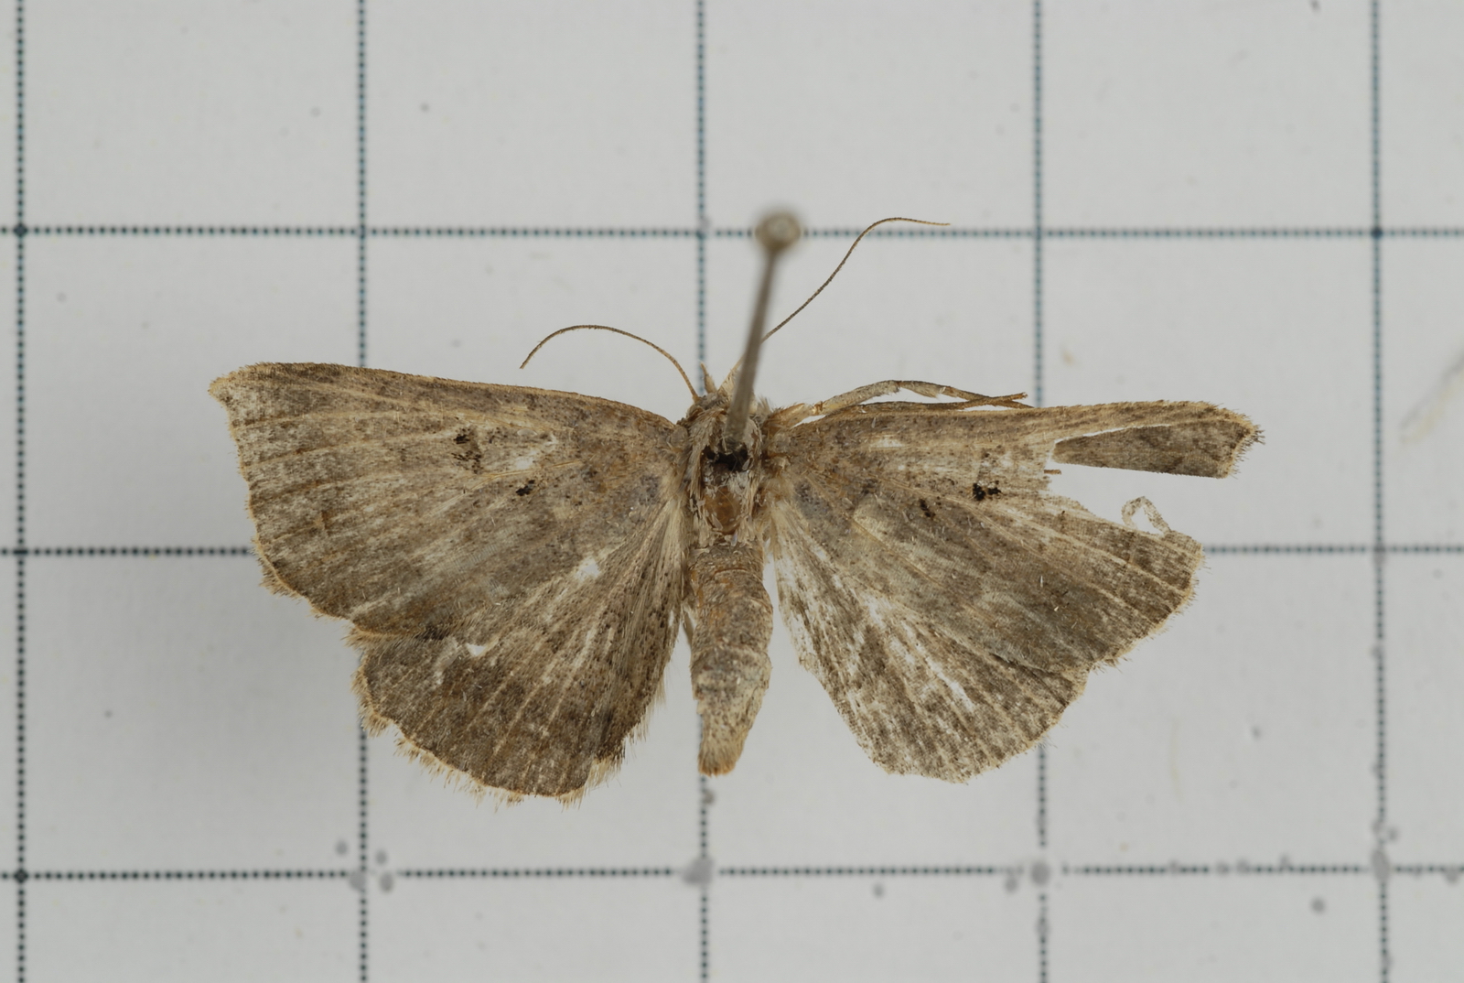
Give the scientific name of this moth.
Blasticorhinus rivulosa
